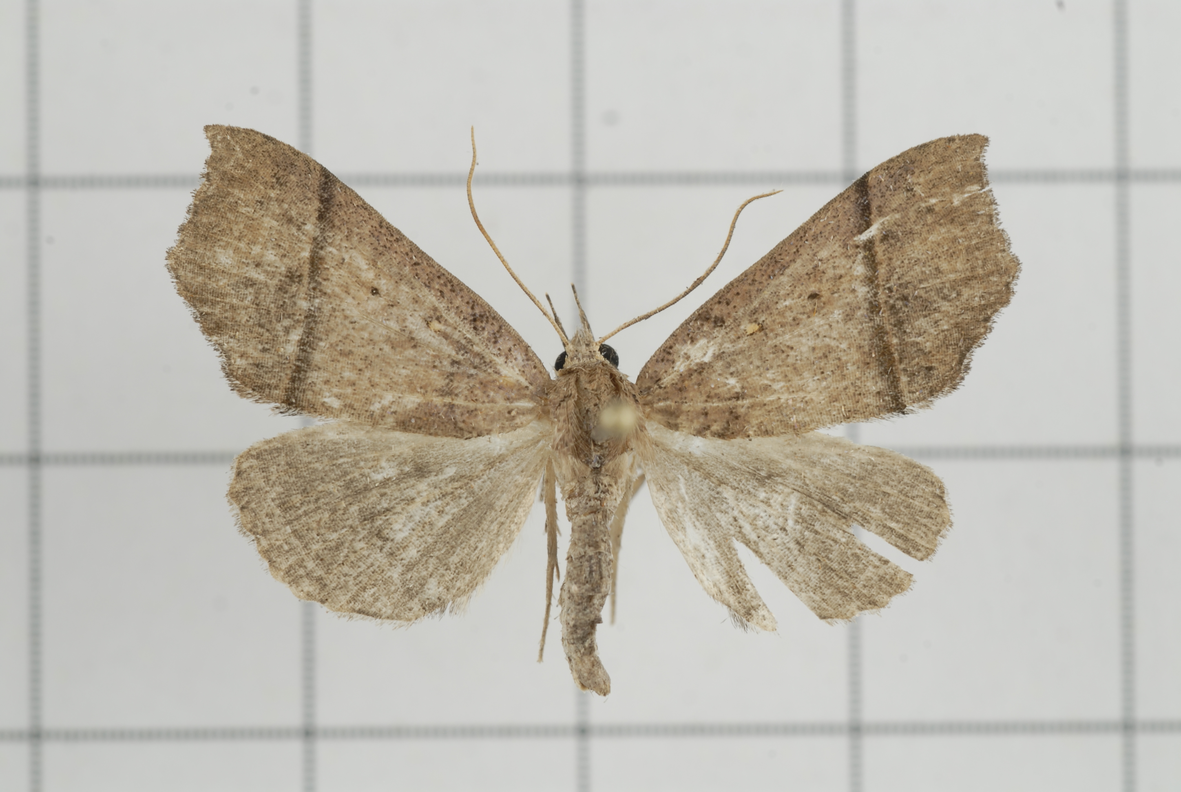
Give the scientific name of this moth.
Hepatica irrorata
